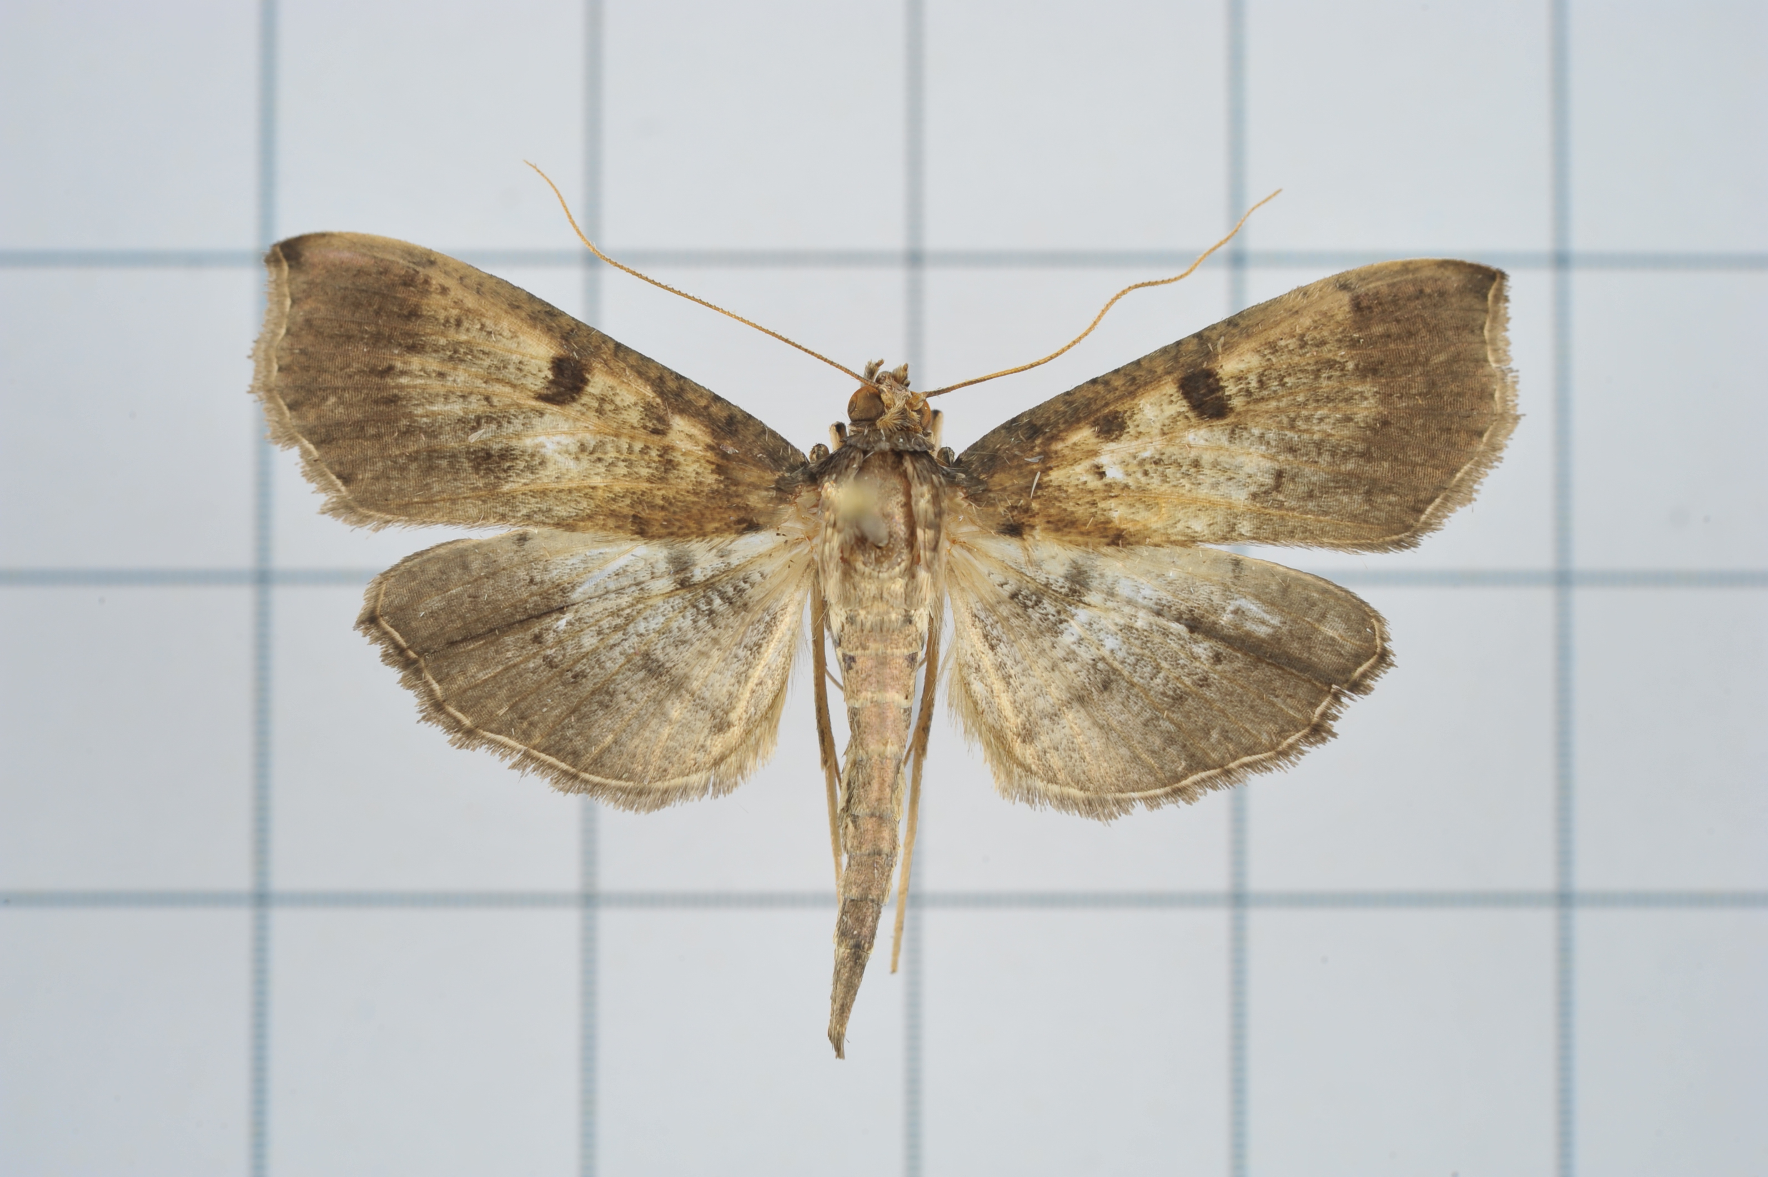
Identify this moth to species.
Ceratarcha umbrosa
